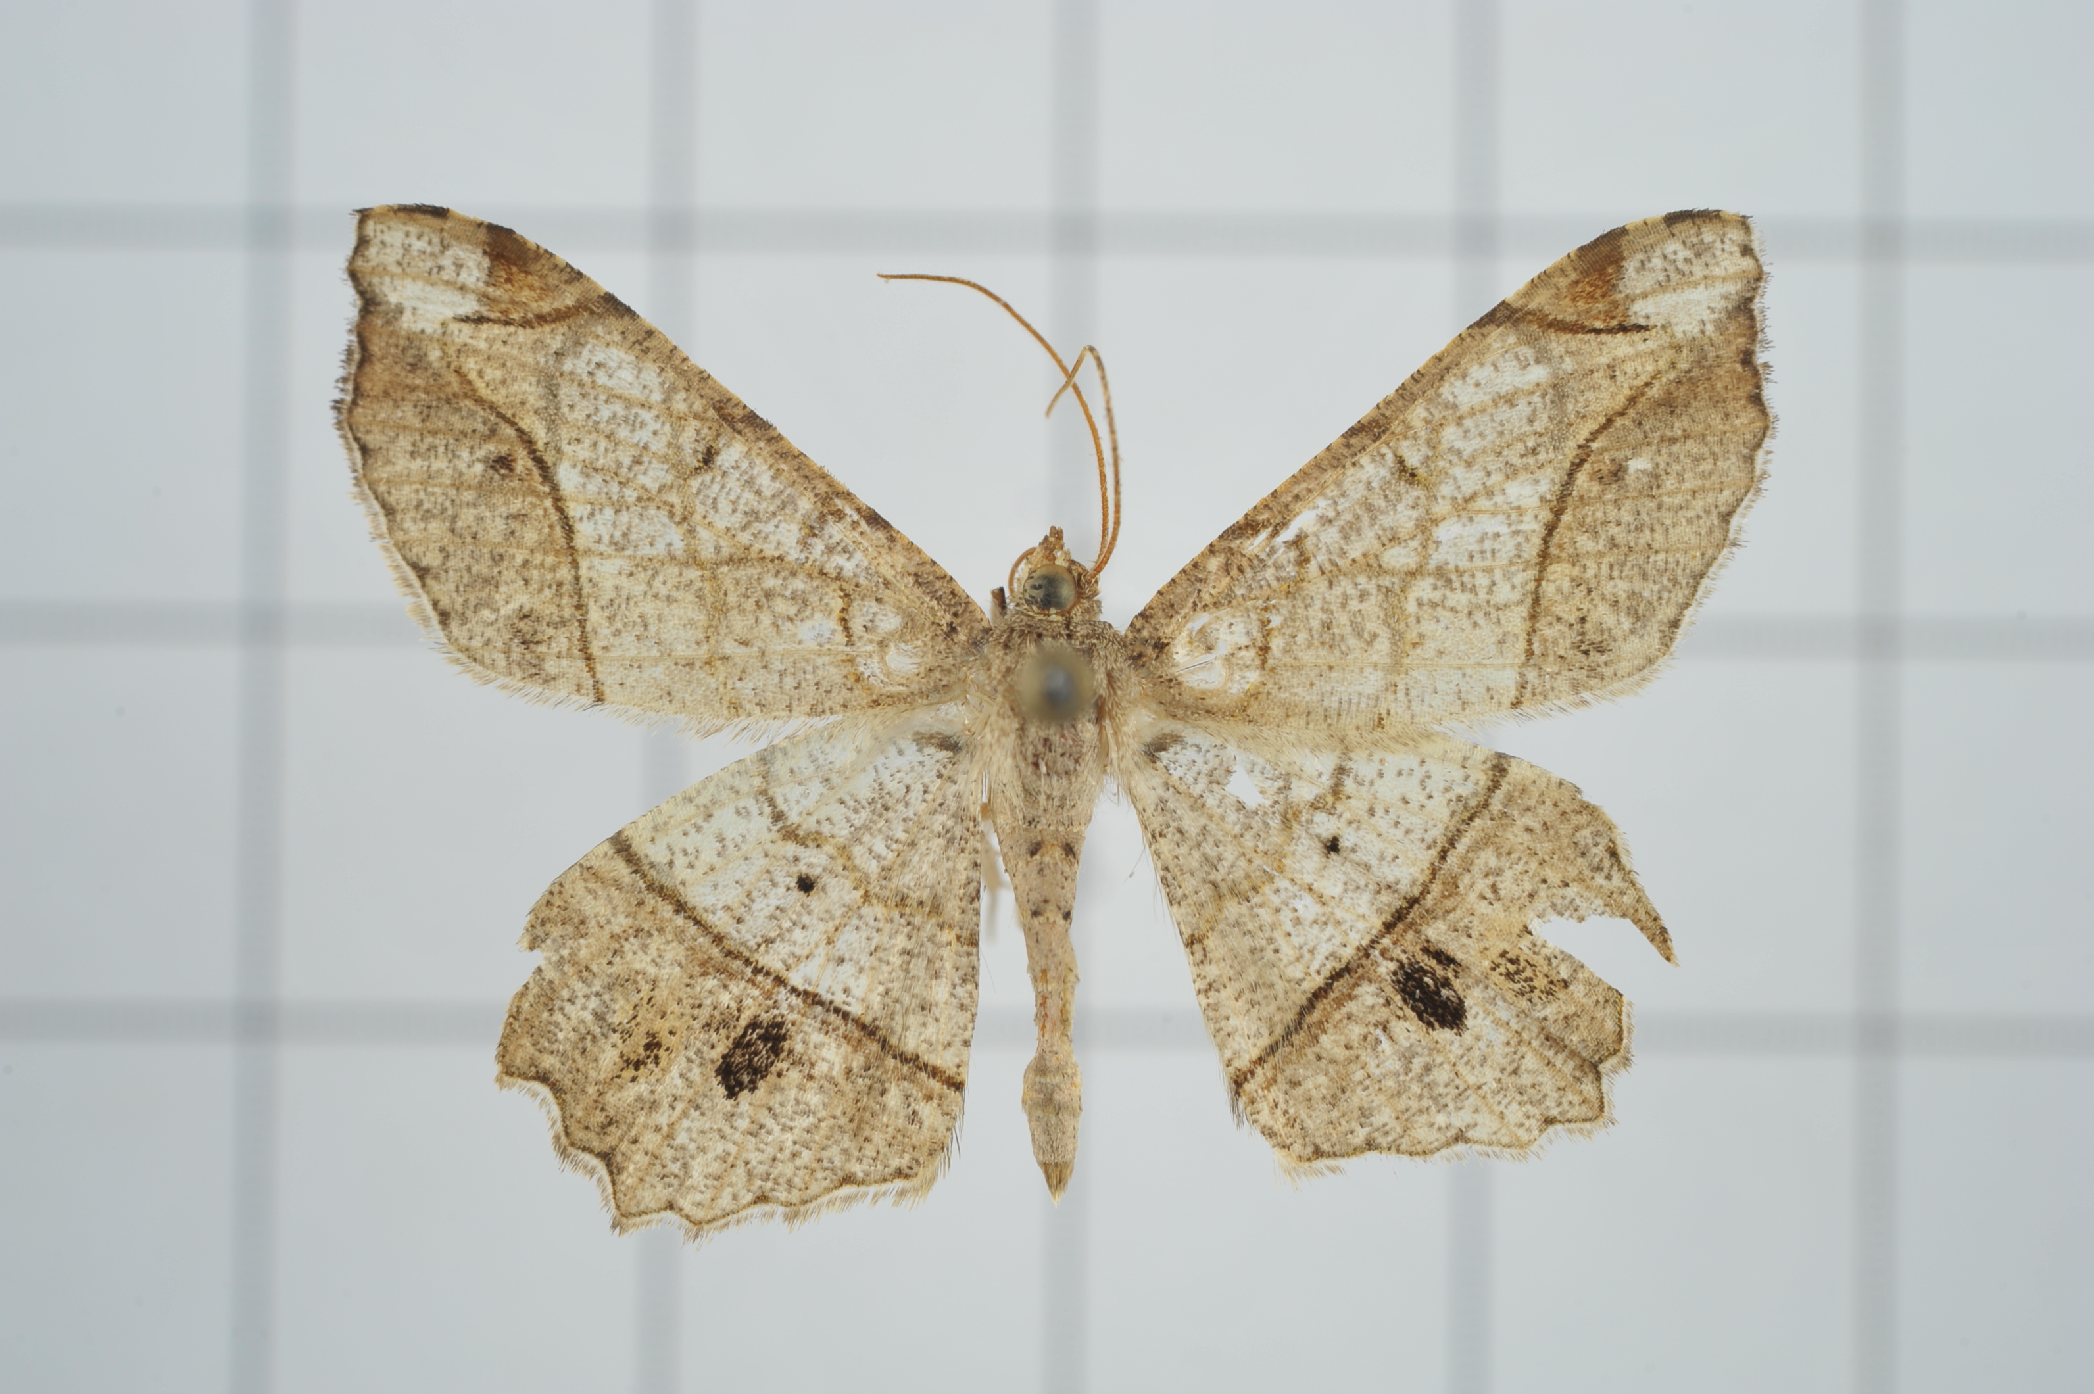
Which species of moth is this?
Chiasmia intermediaria
